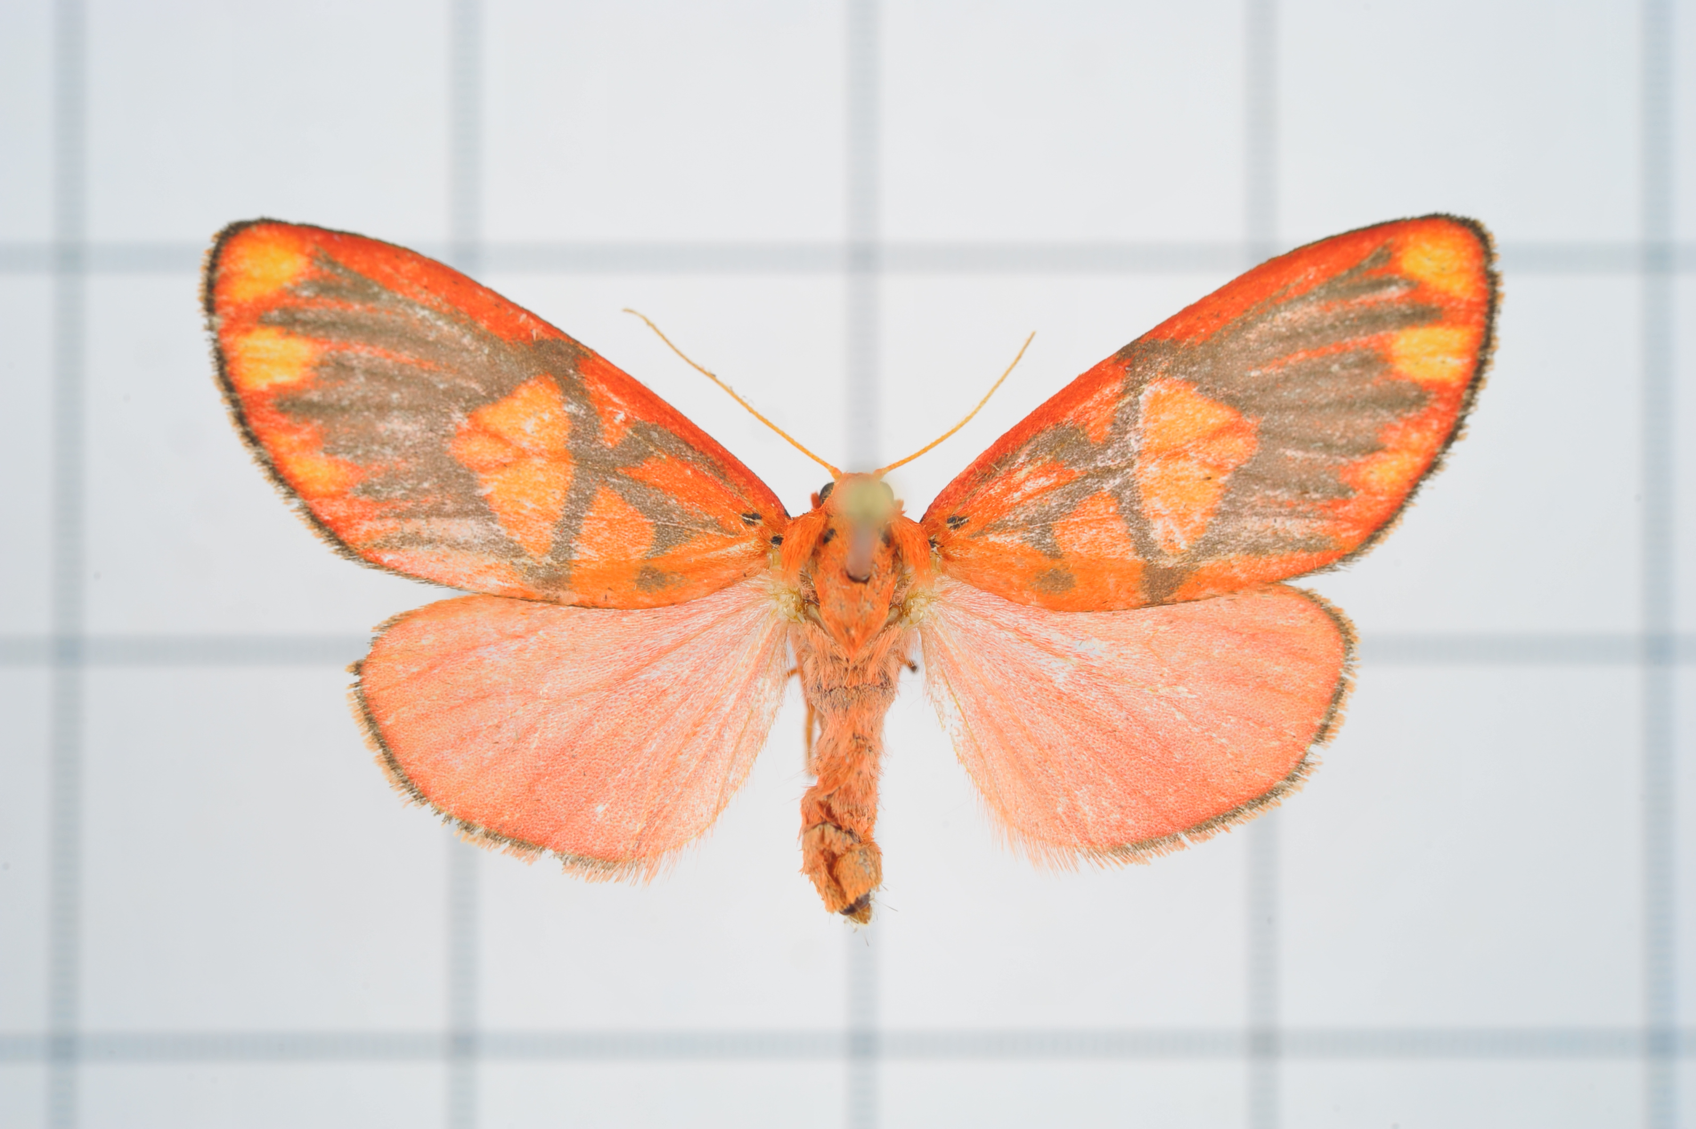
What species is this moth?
Matsumursine horishanella
